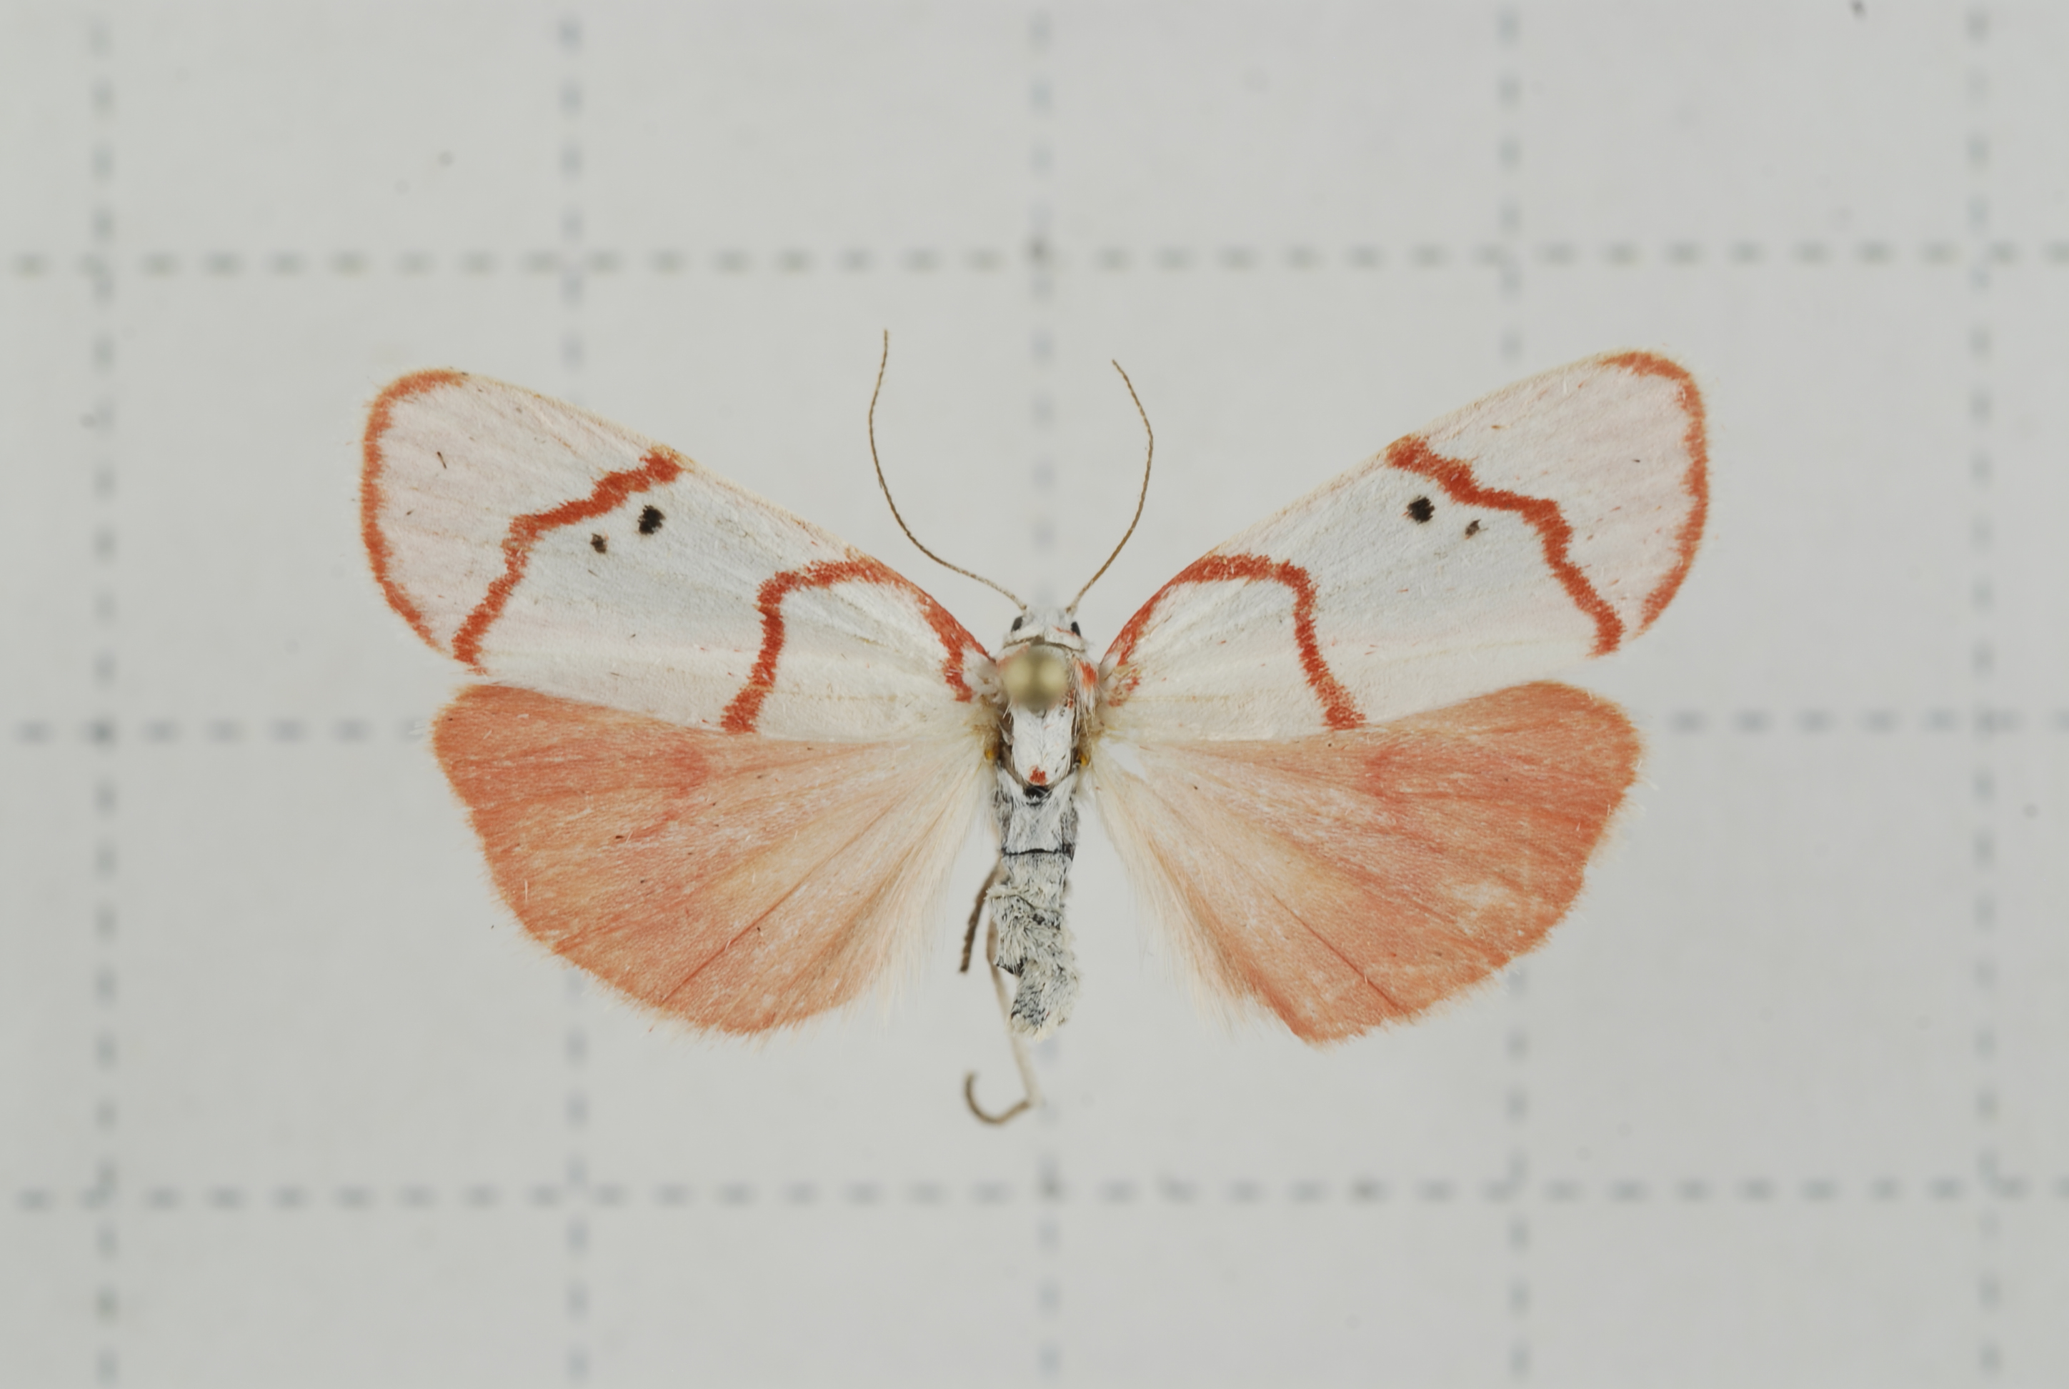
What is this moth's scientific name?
Cyana sanguinea
